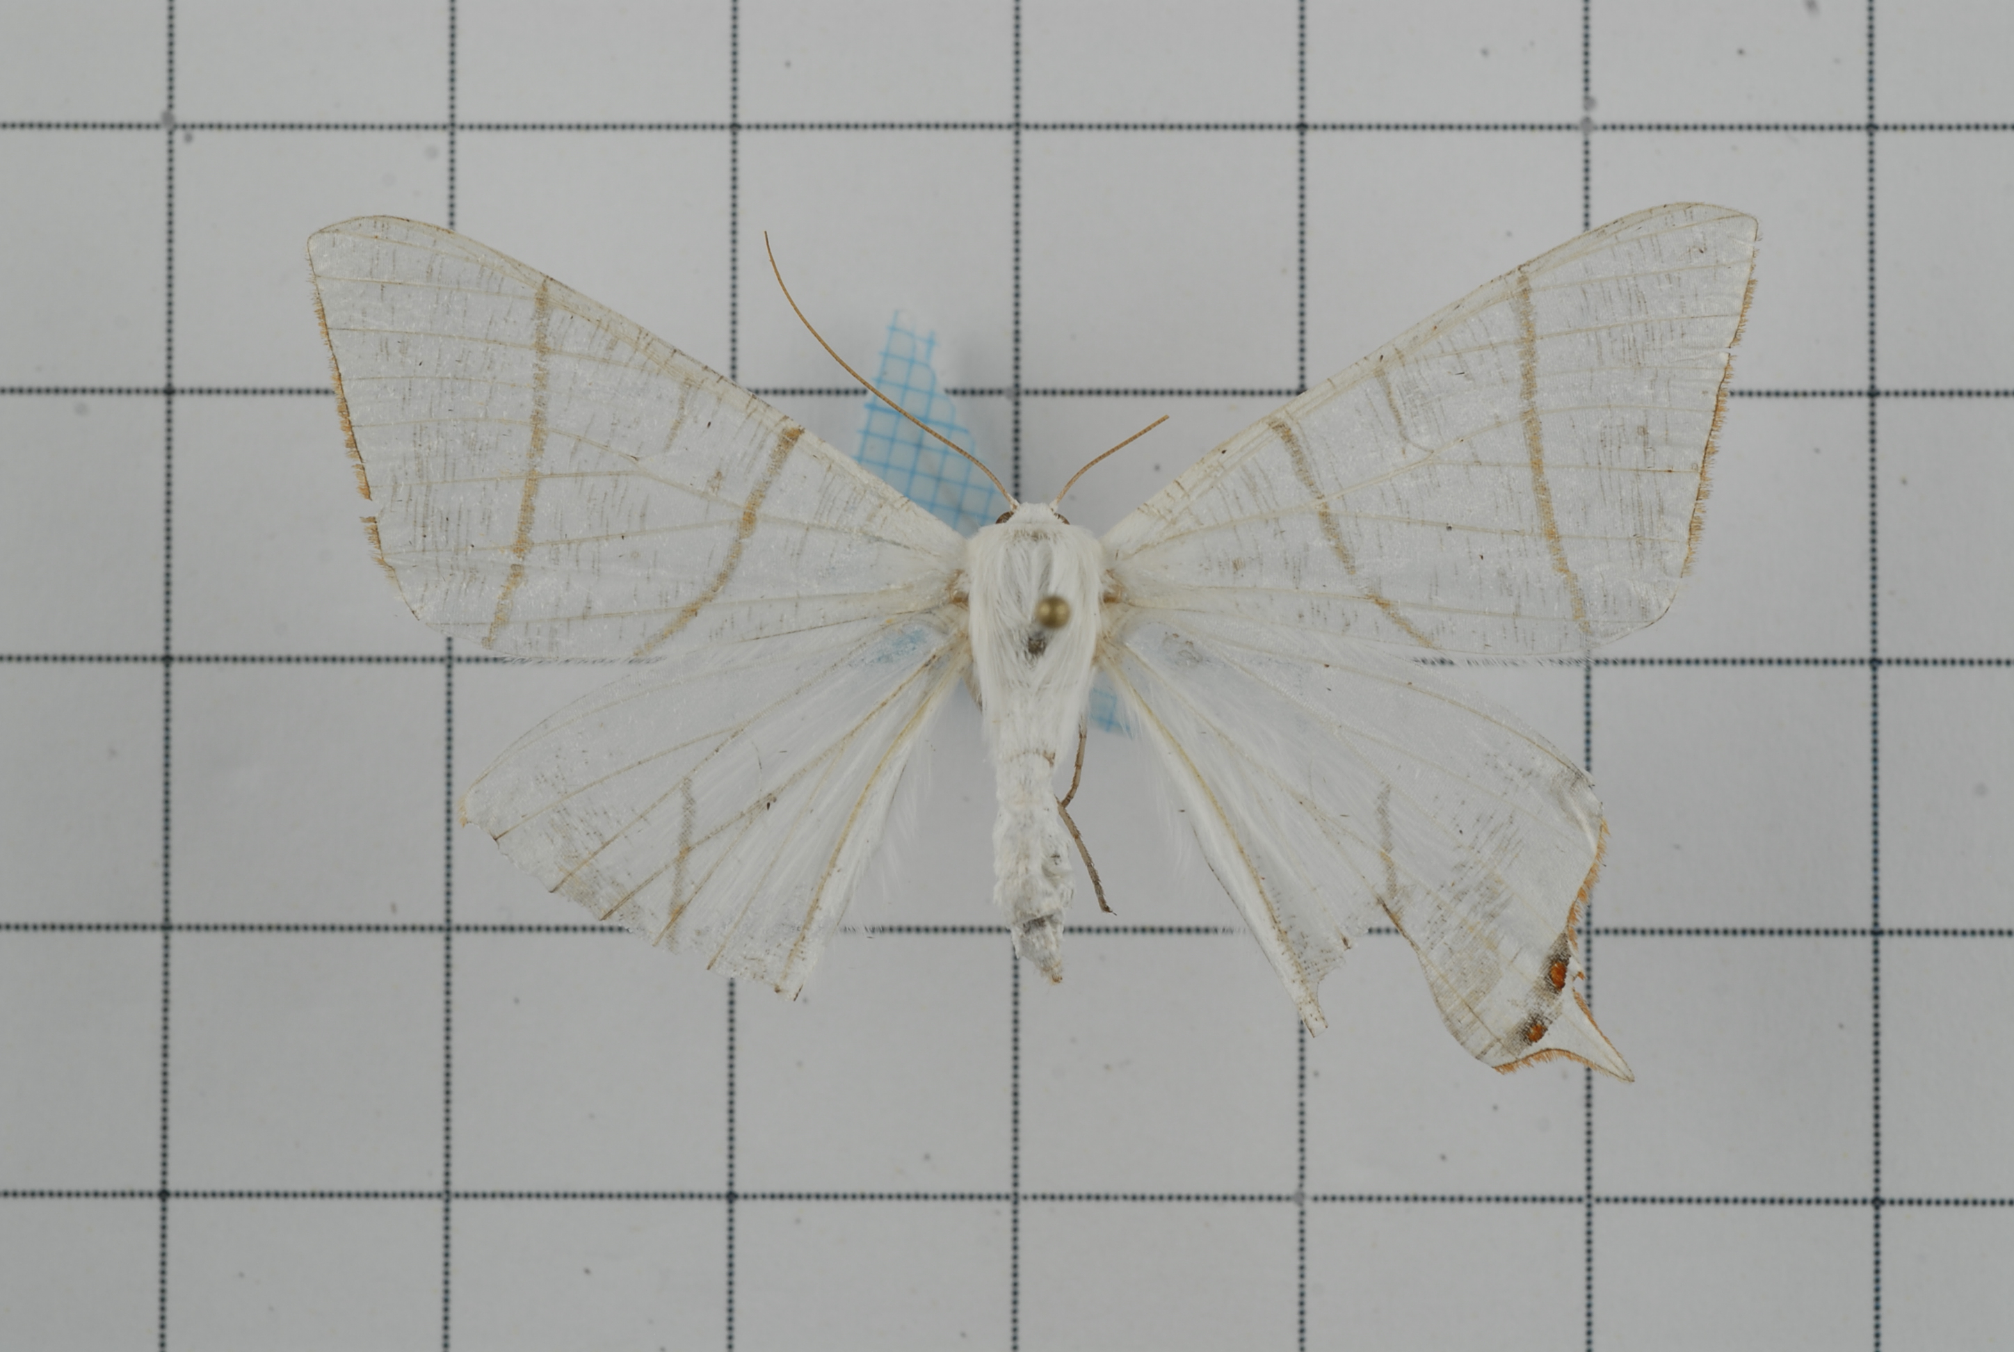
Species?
Ourapteryx changi
